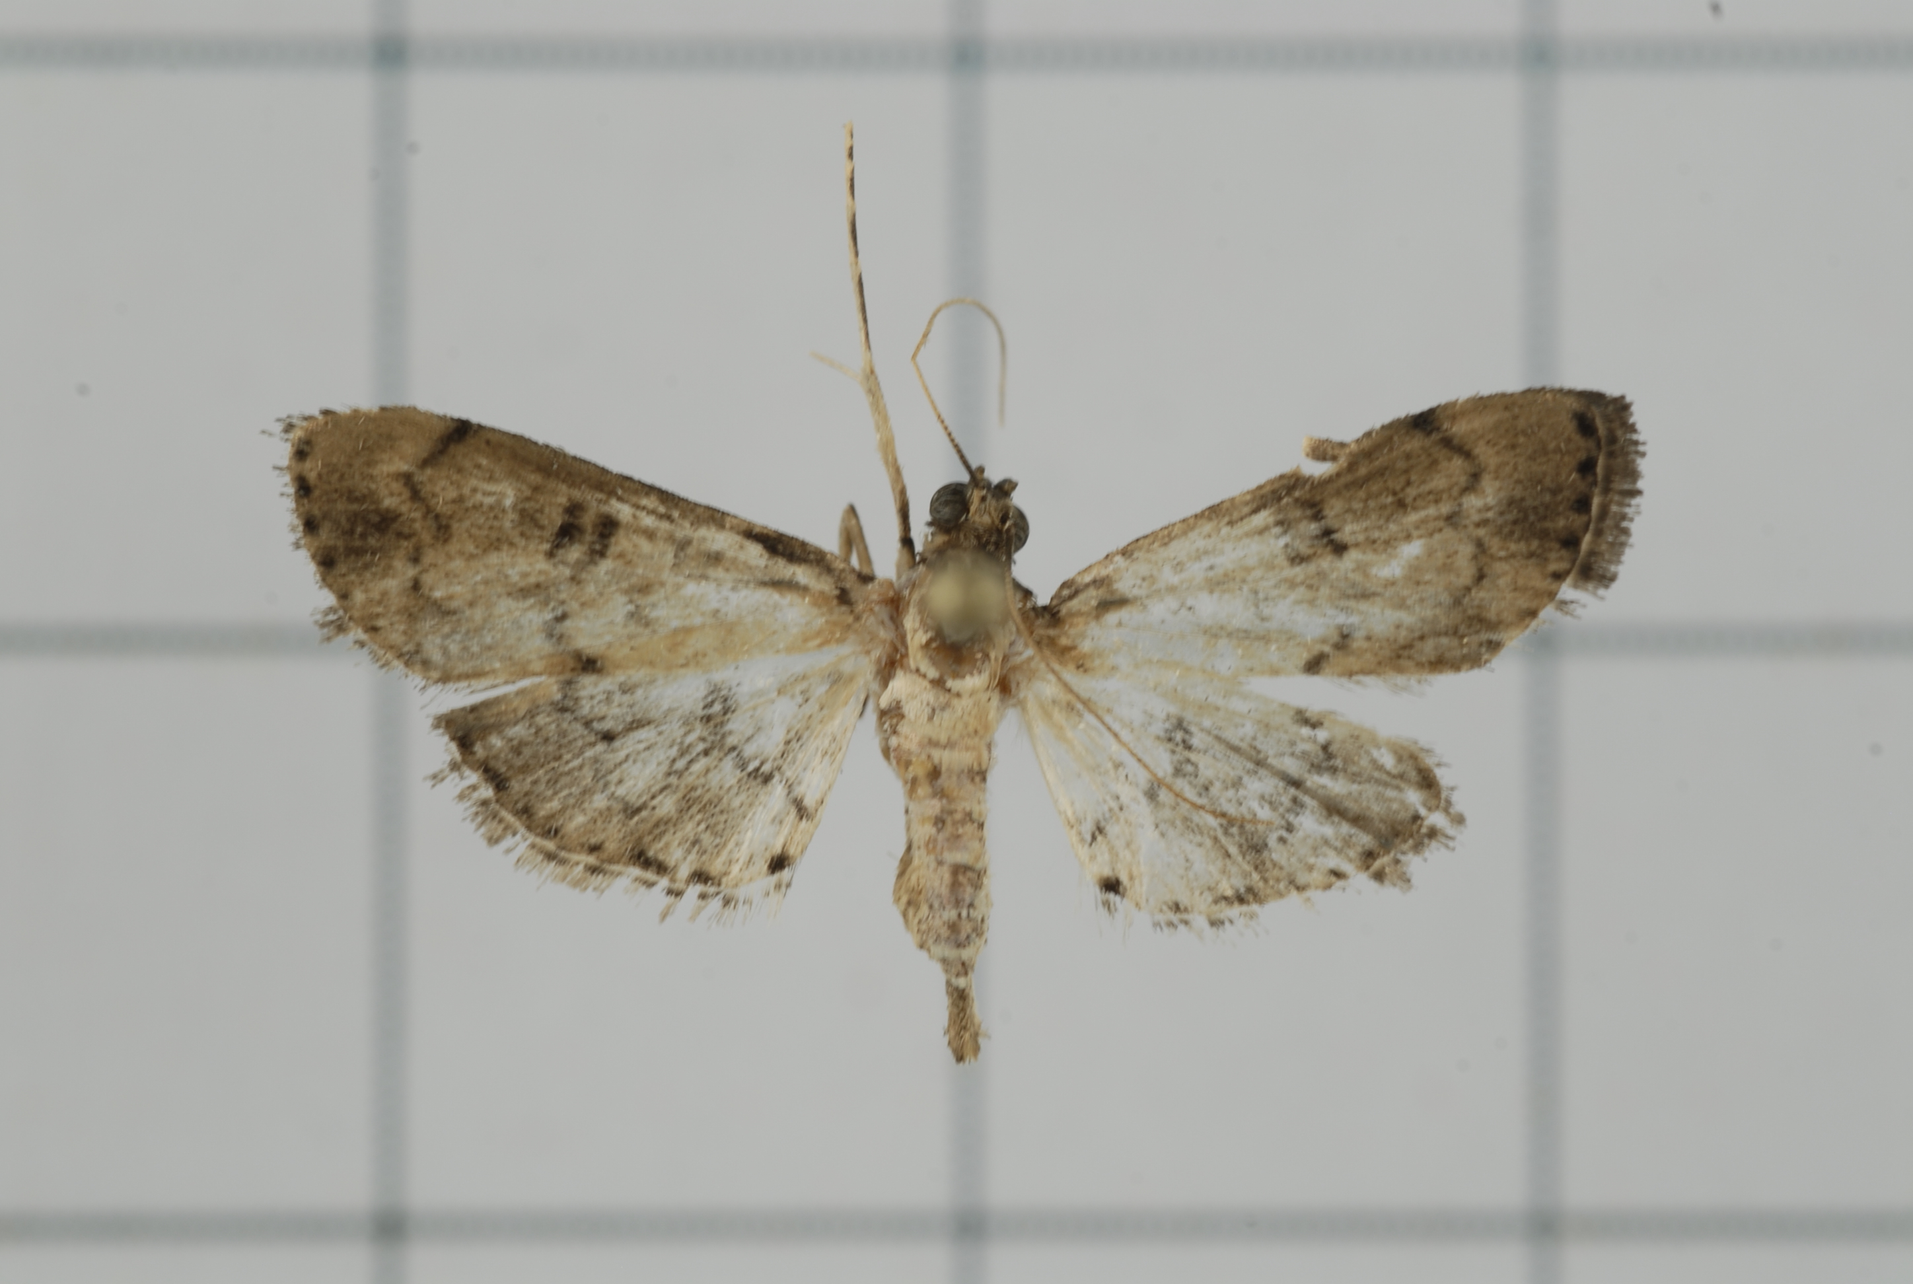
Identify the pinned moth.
Nacoleia charesalis
